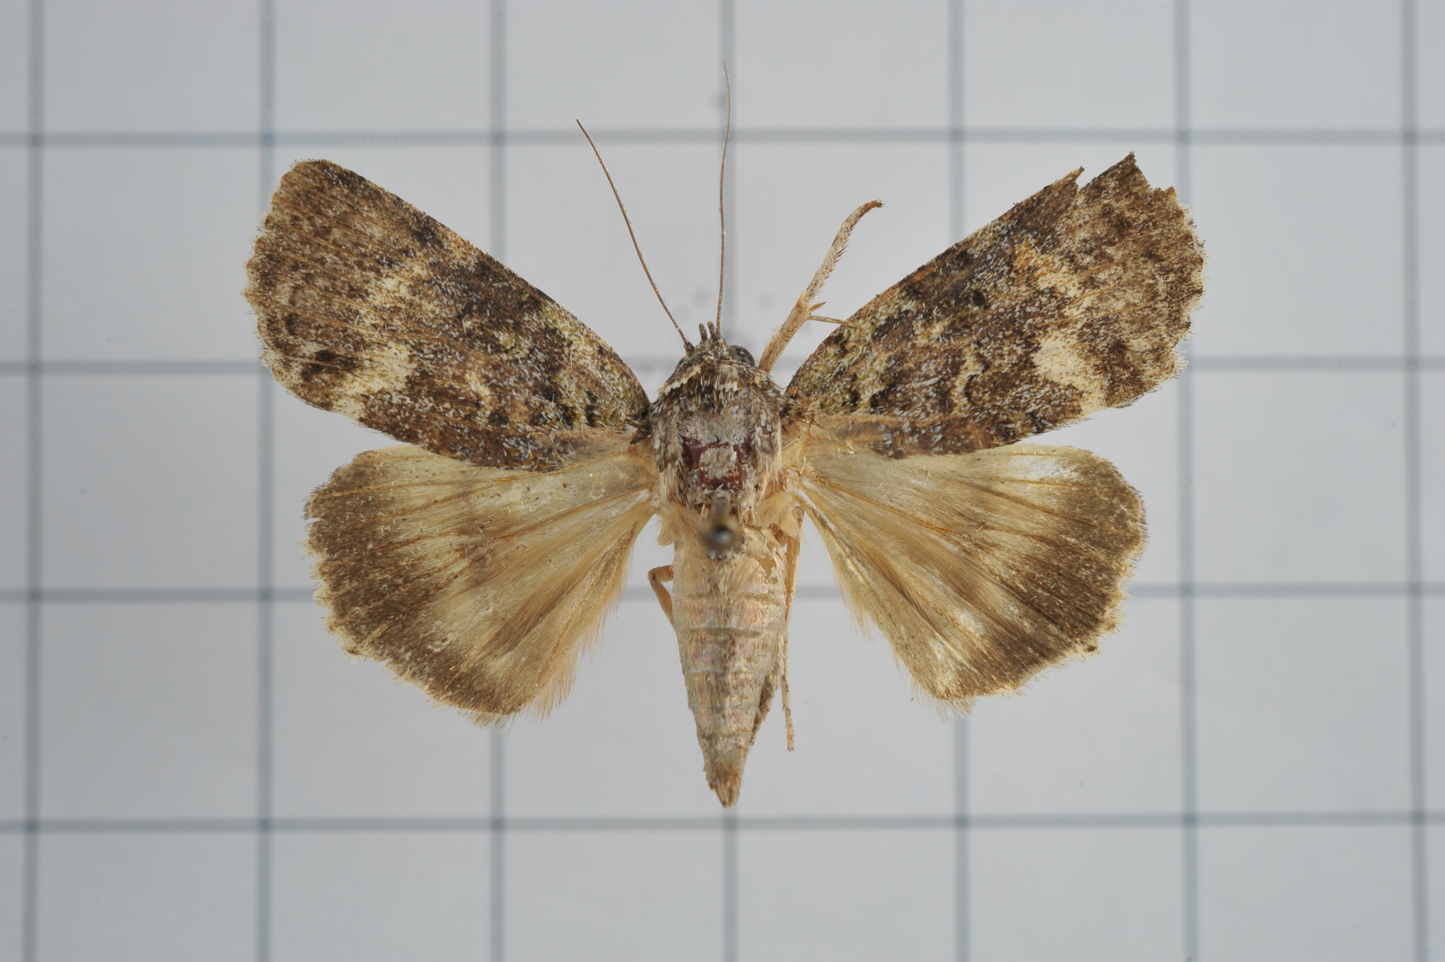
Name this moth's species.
Blenina quinaria
